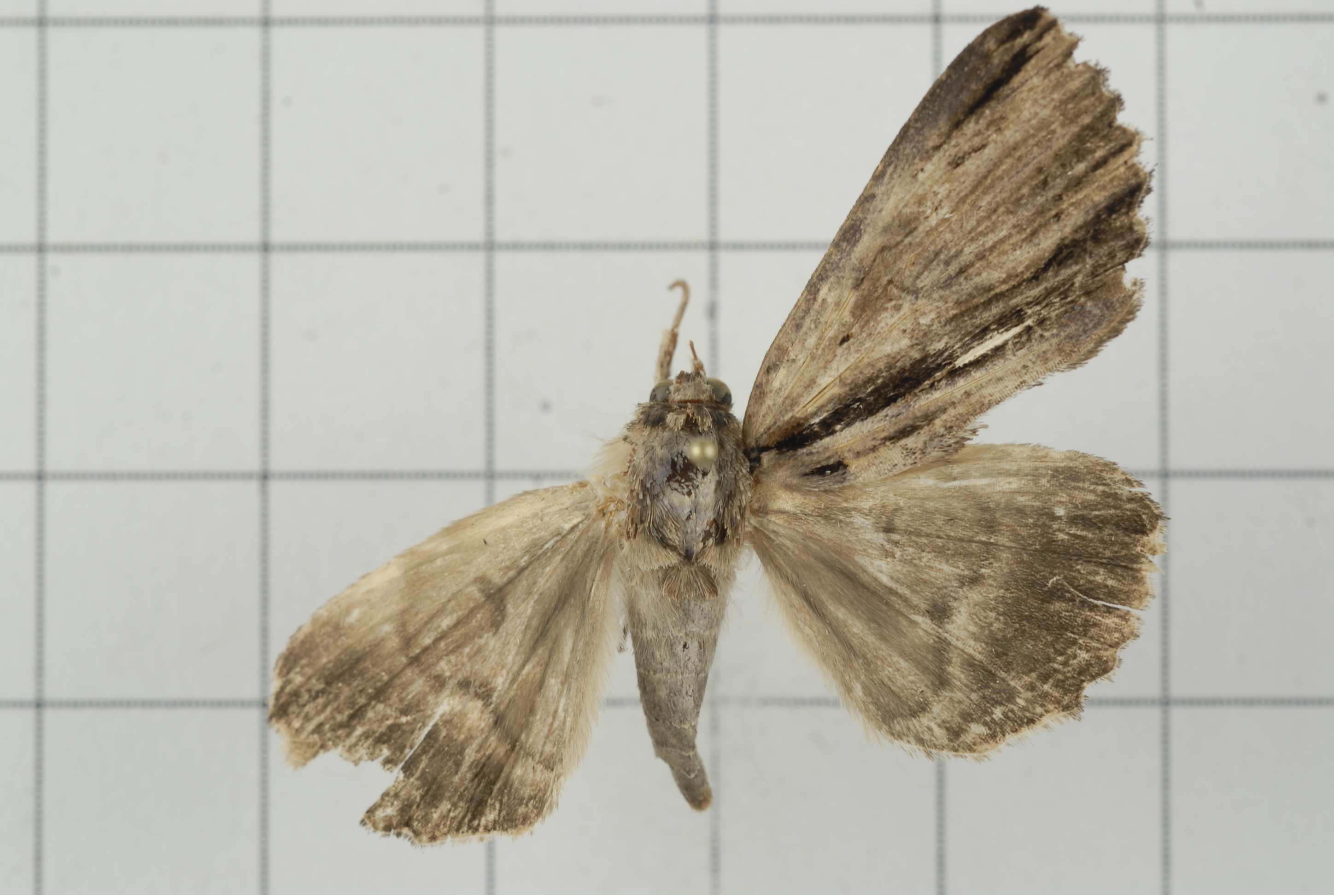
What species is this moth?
Ercheia niveostrigata
